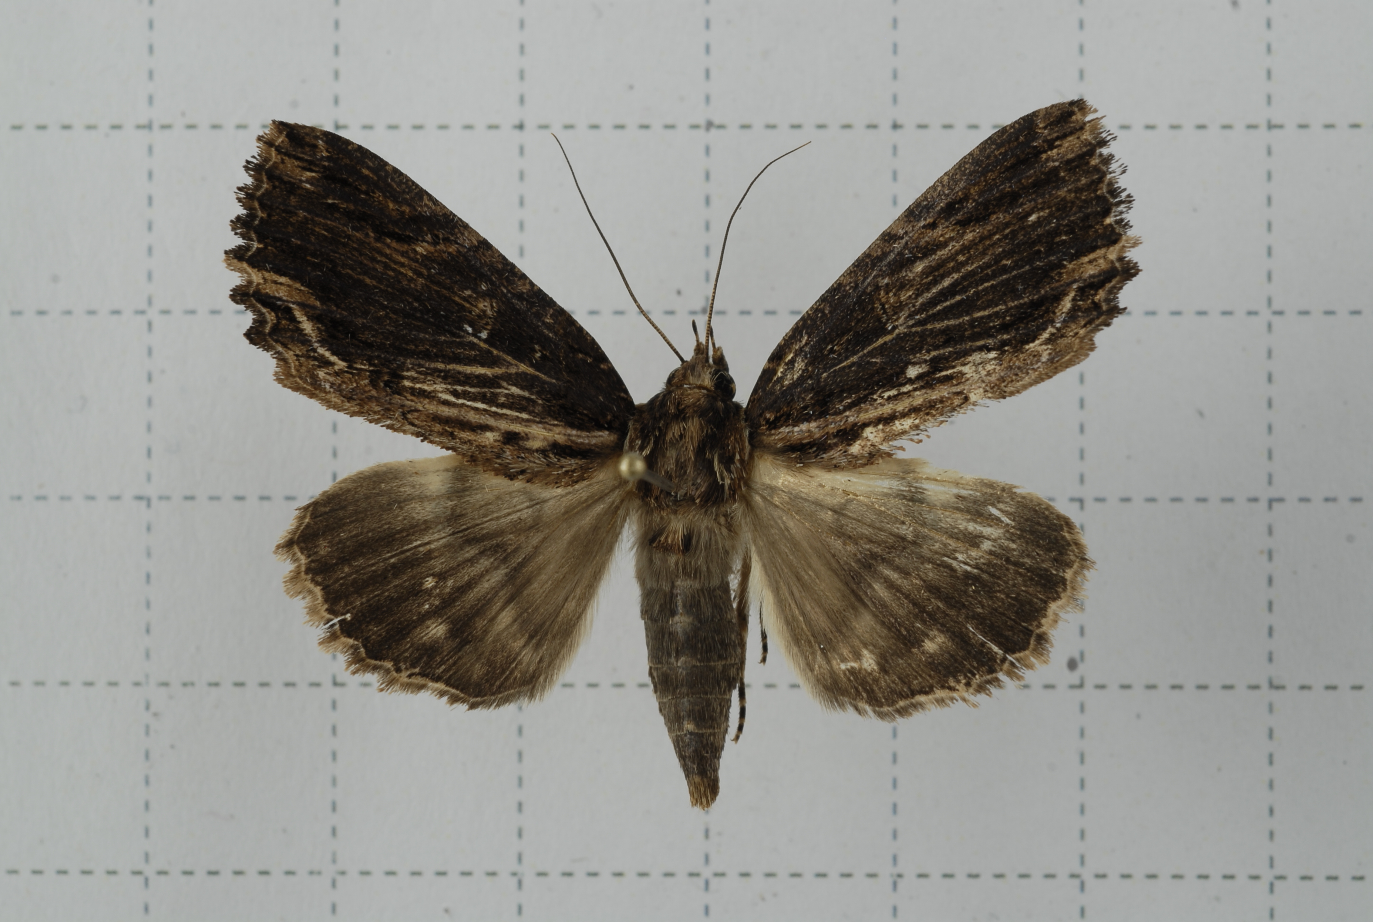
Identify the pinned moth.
Ercheia umbrosa
